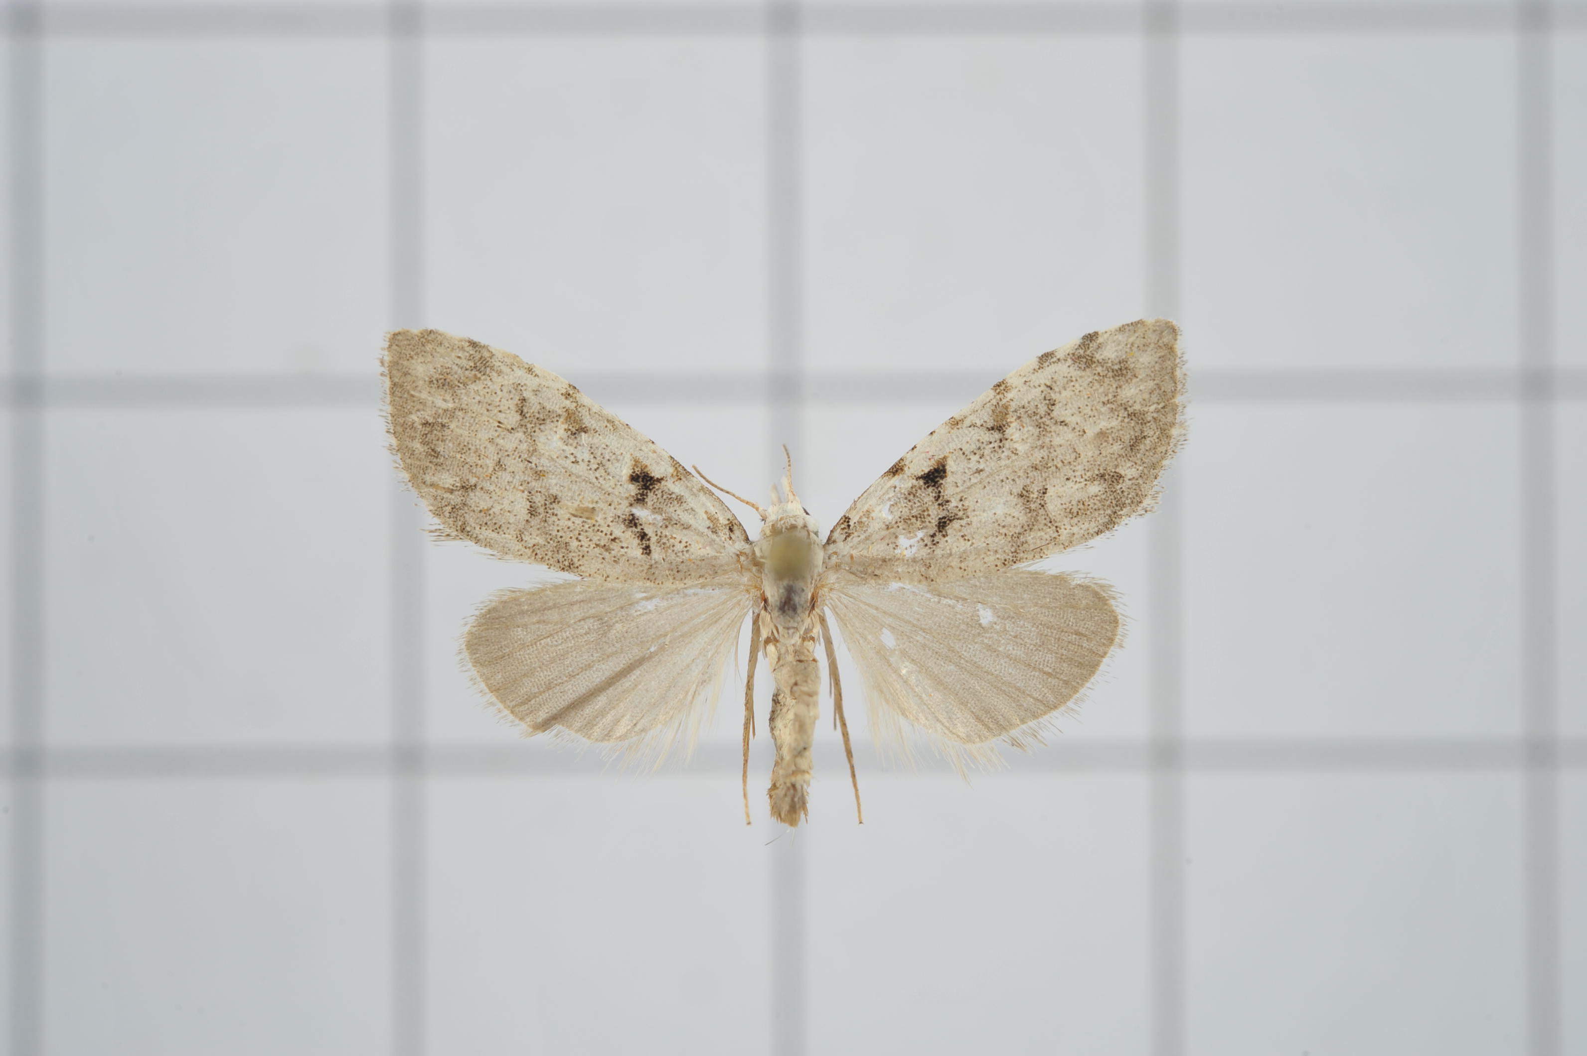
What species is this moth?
Nola formosalesa
